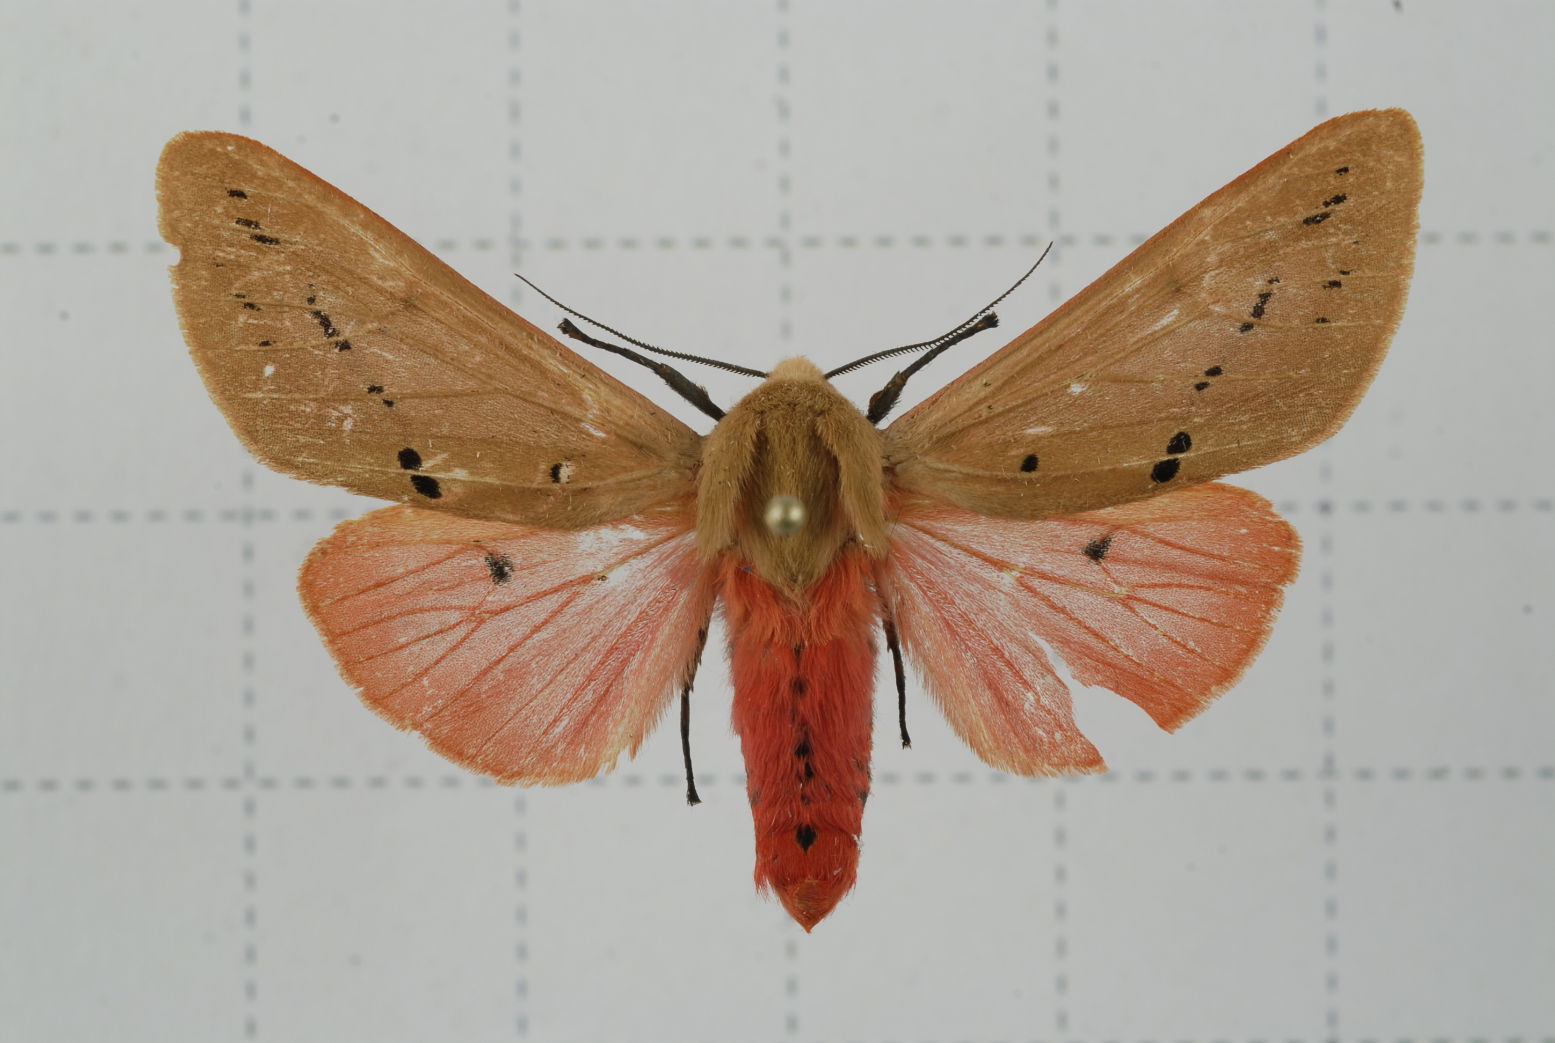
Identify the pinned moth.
Spilarctia wilemani
